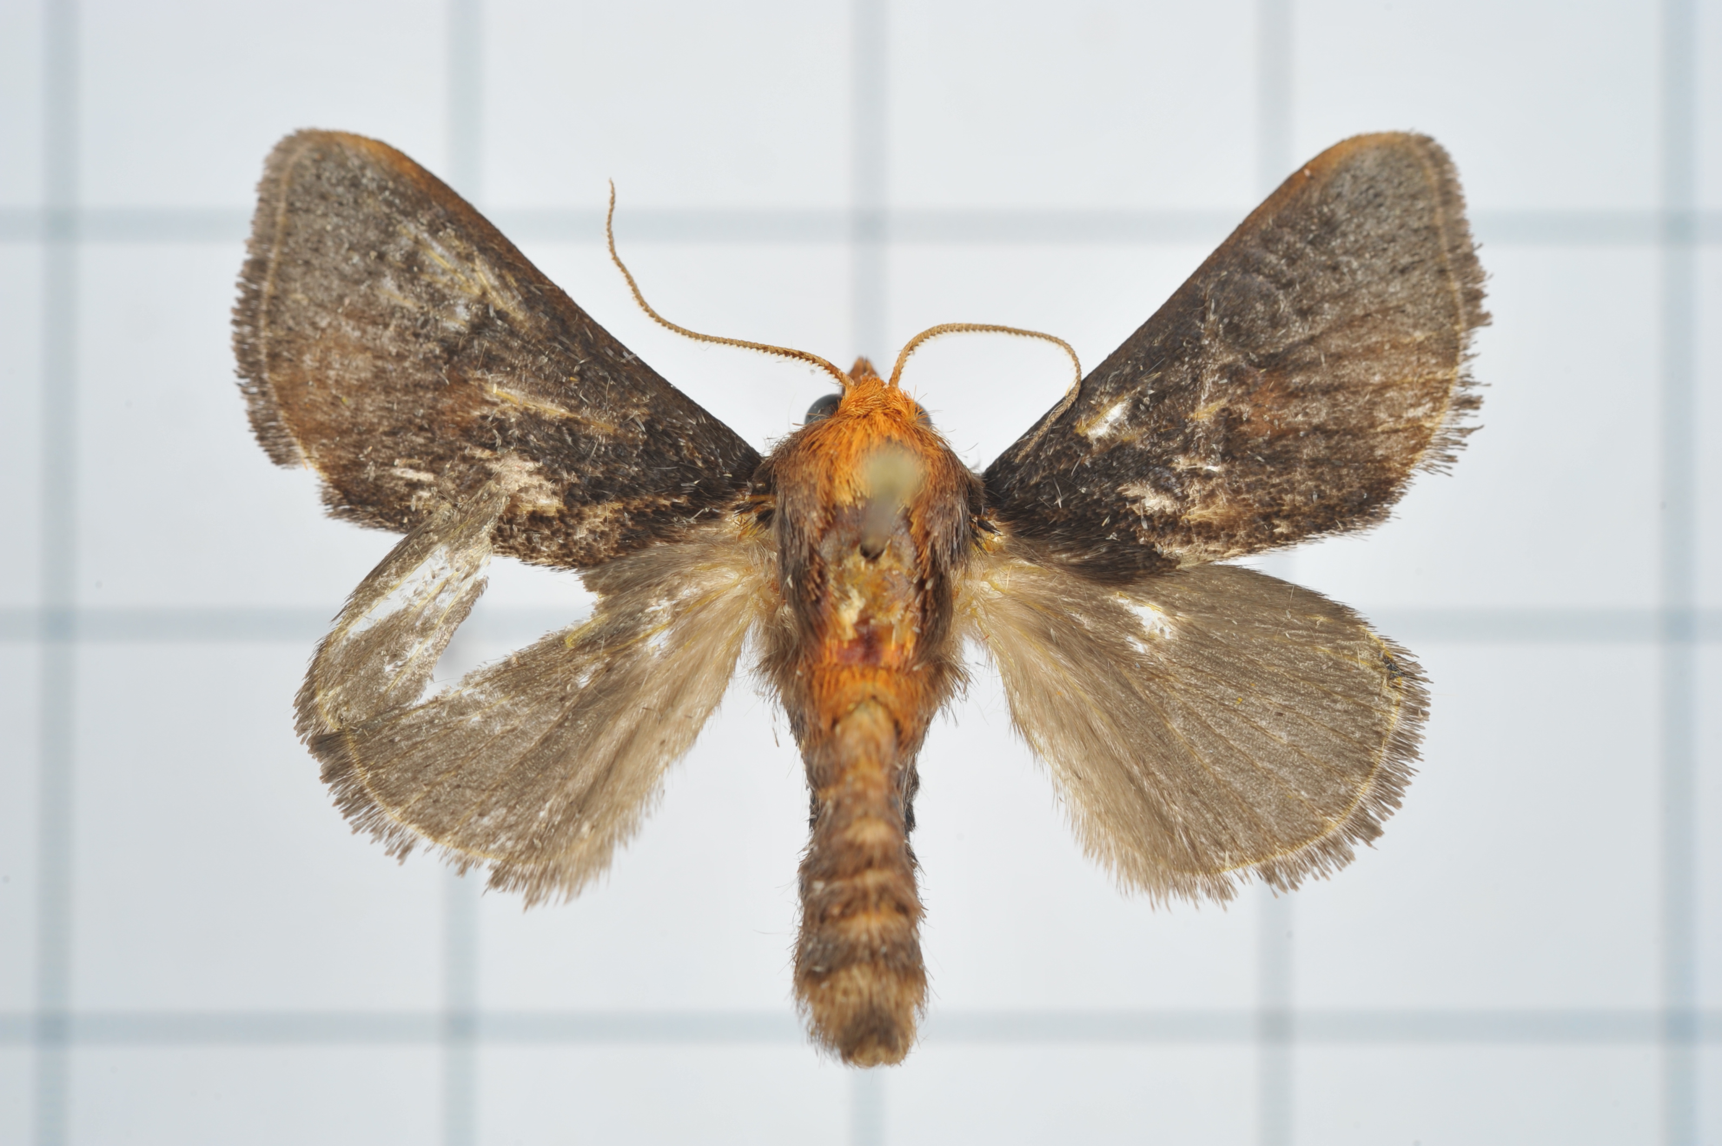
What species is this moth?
Iraga rugosa
